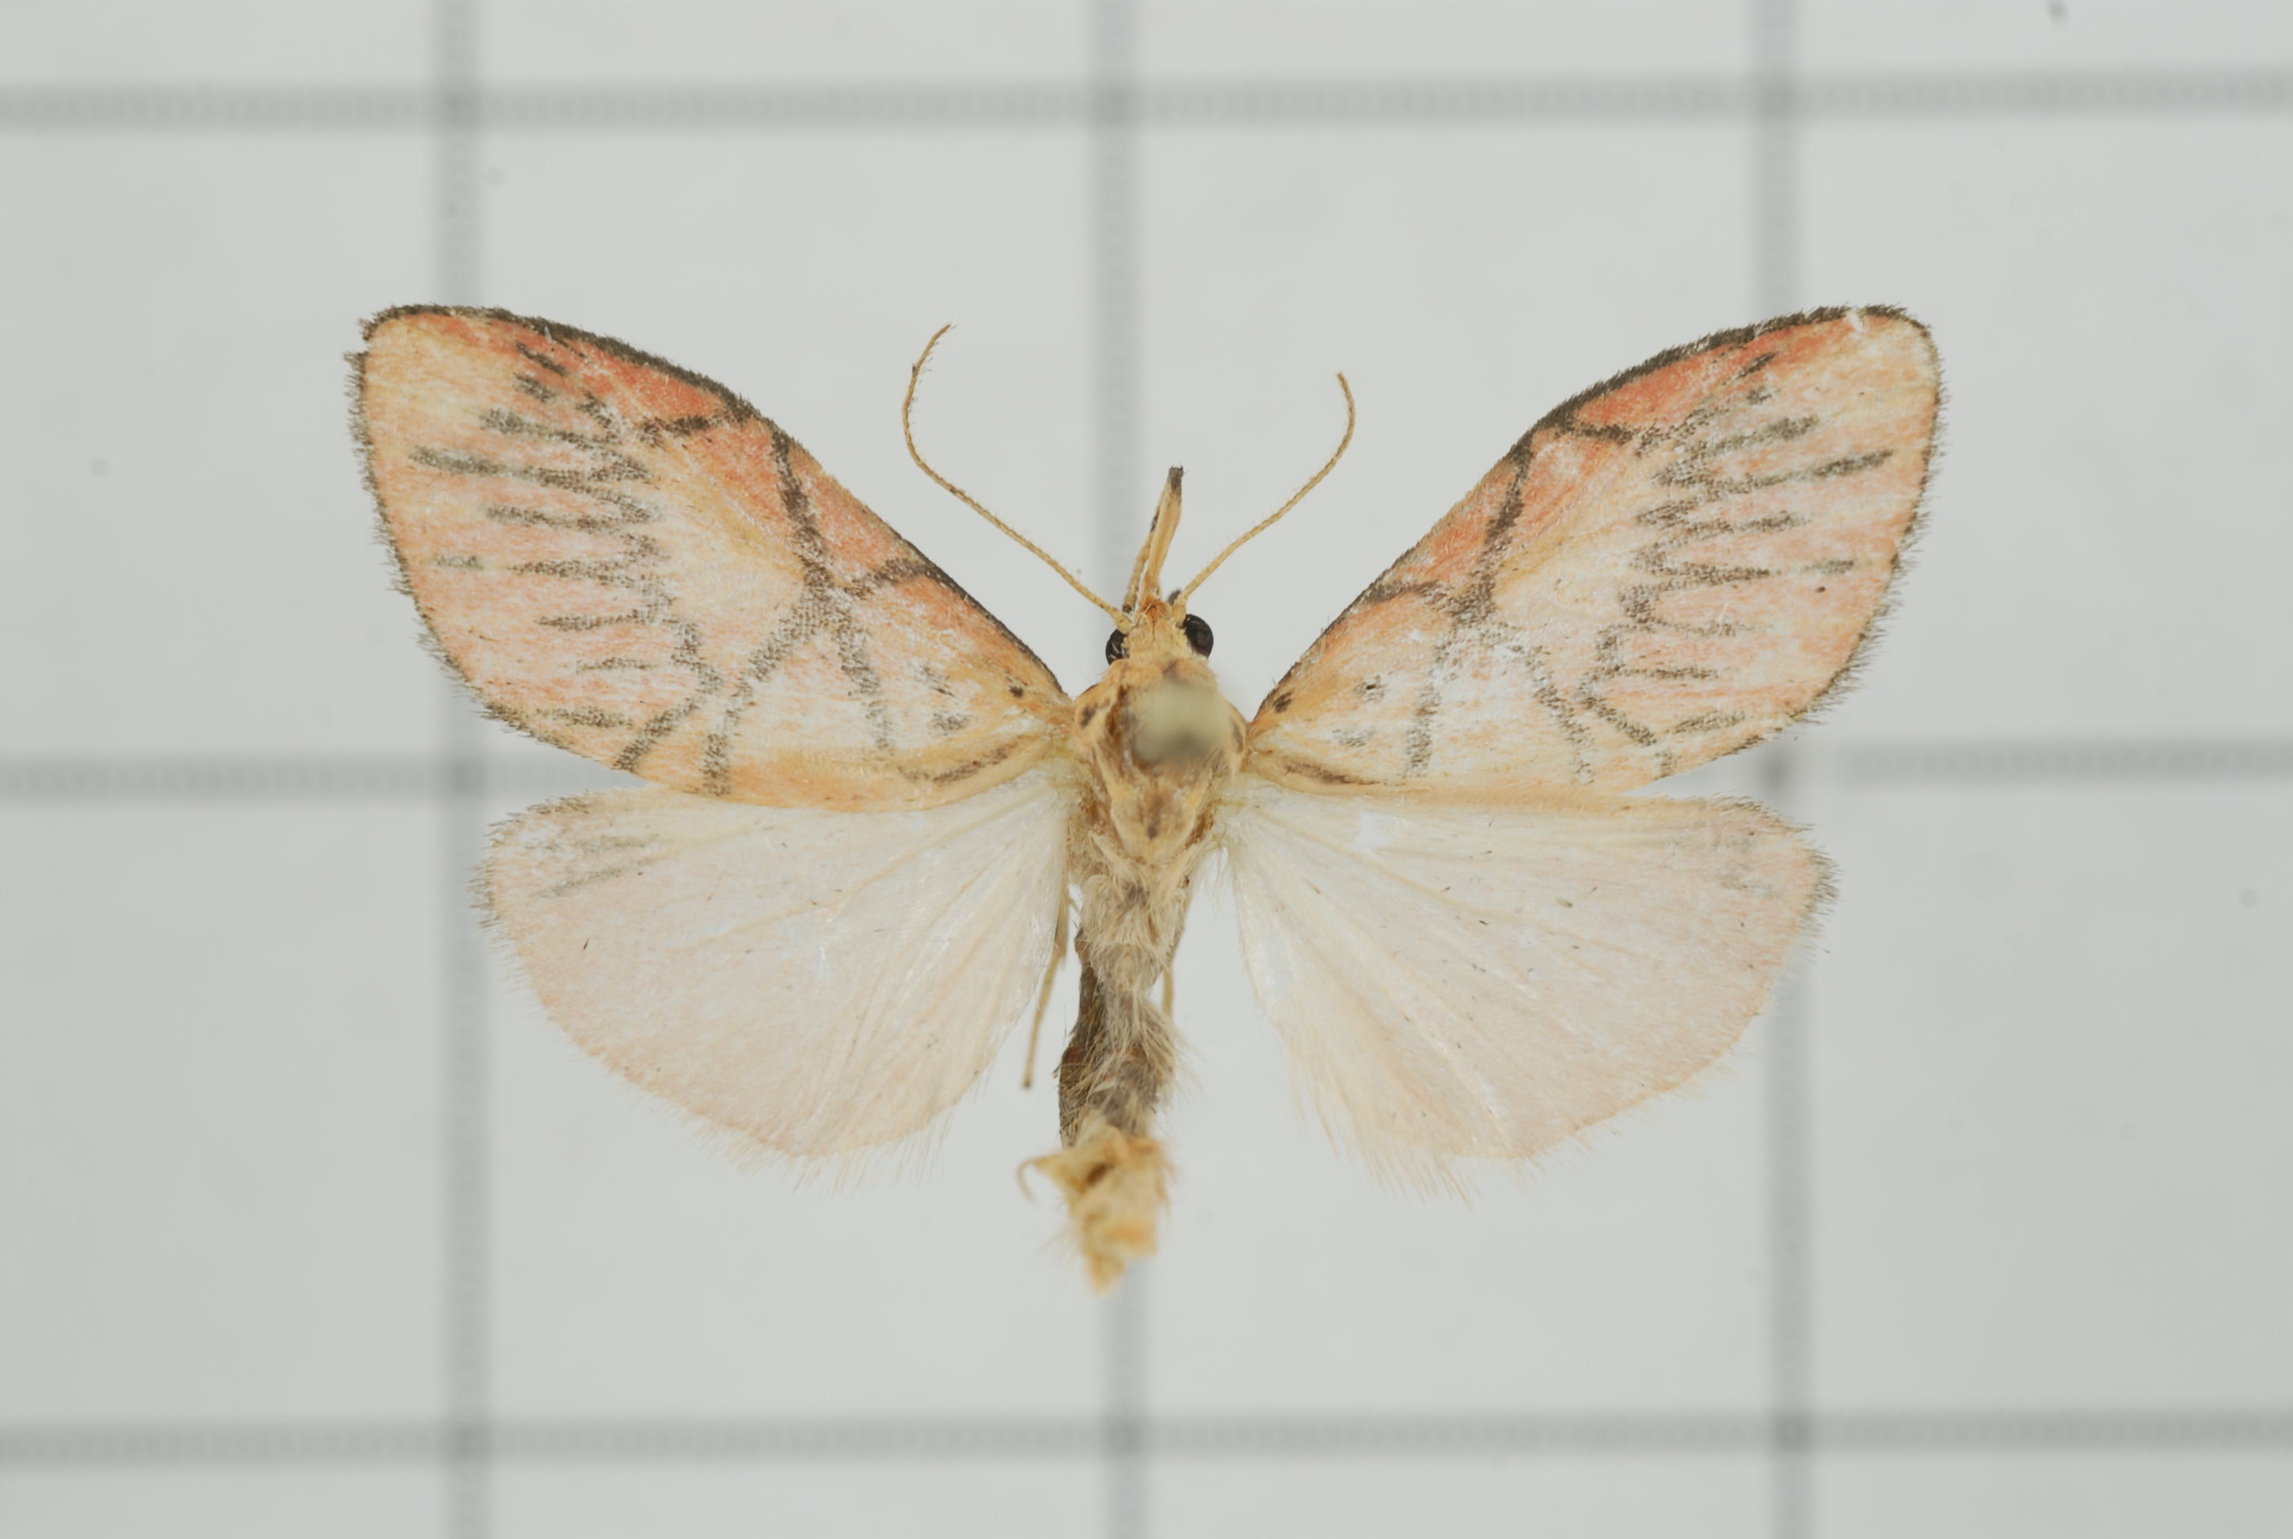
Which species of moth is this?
Aberrasine shiou
